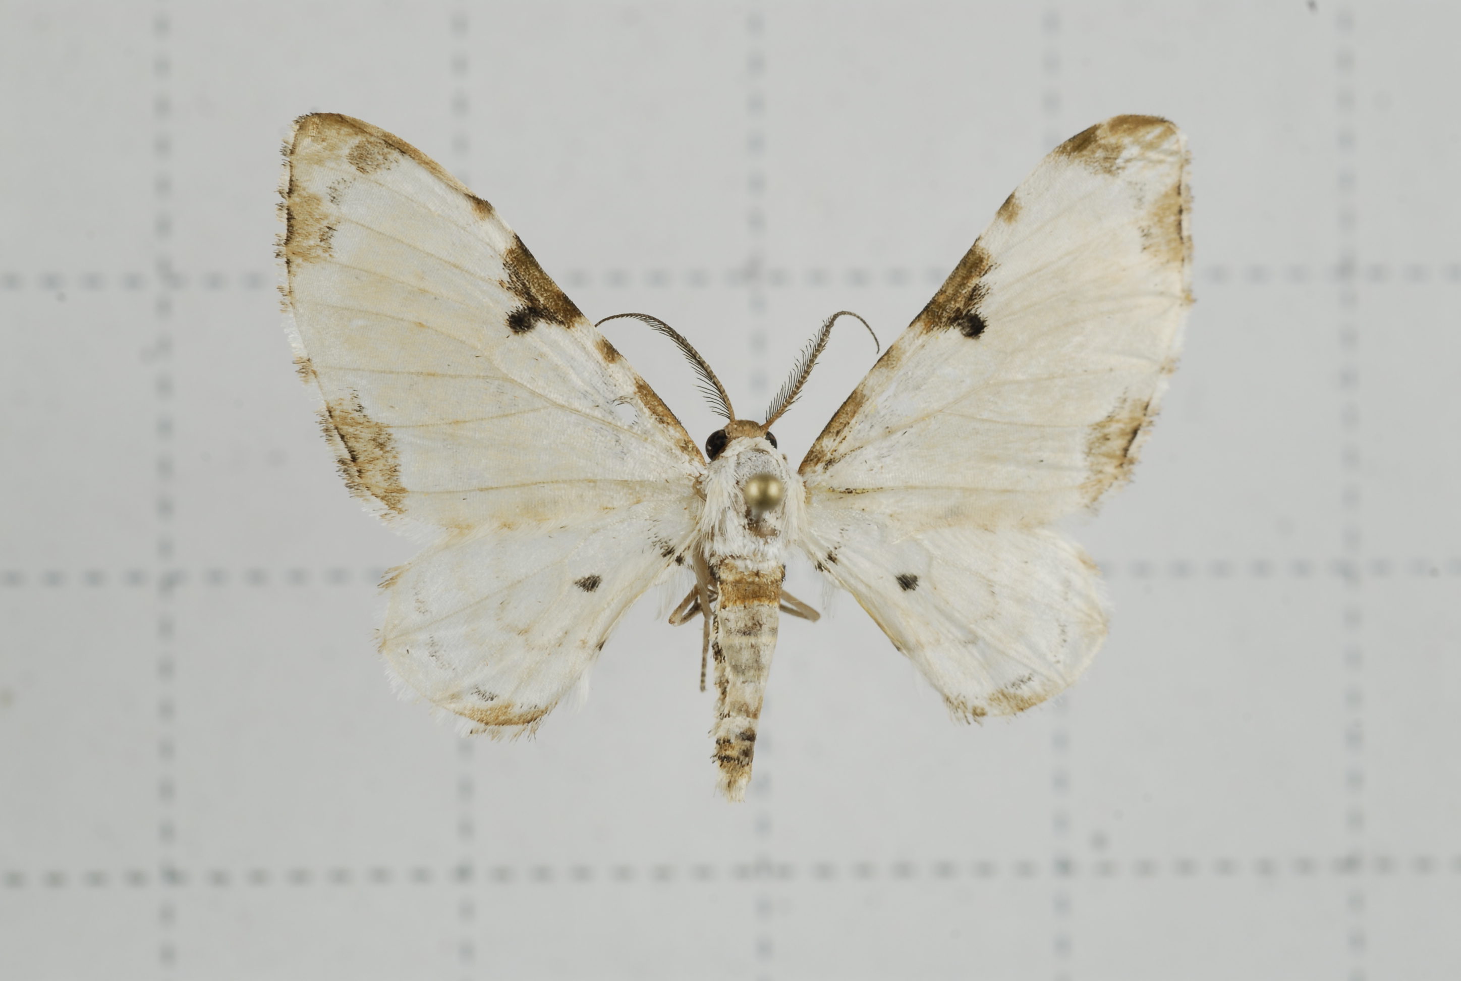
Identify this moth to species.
Tyloptera bella ogatai
